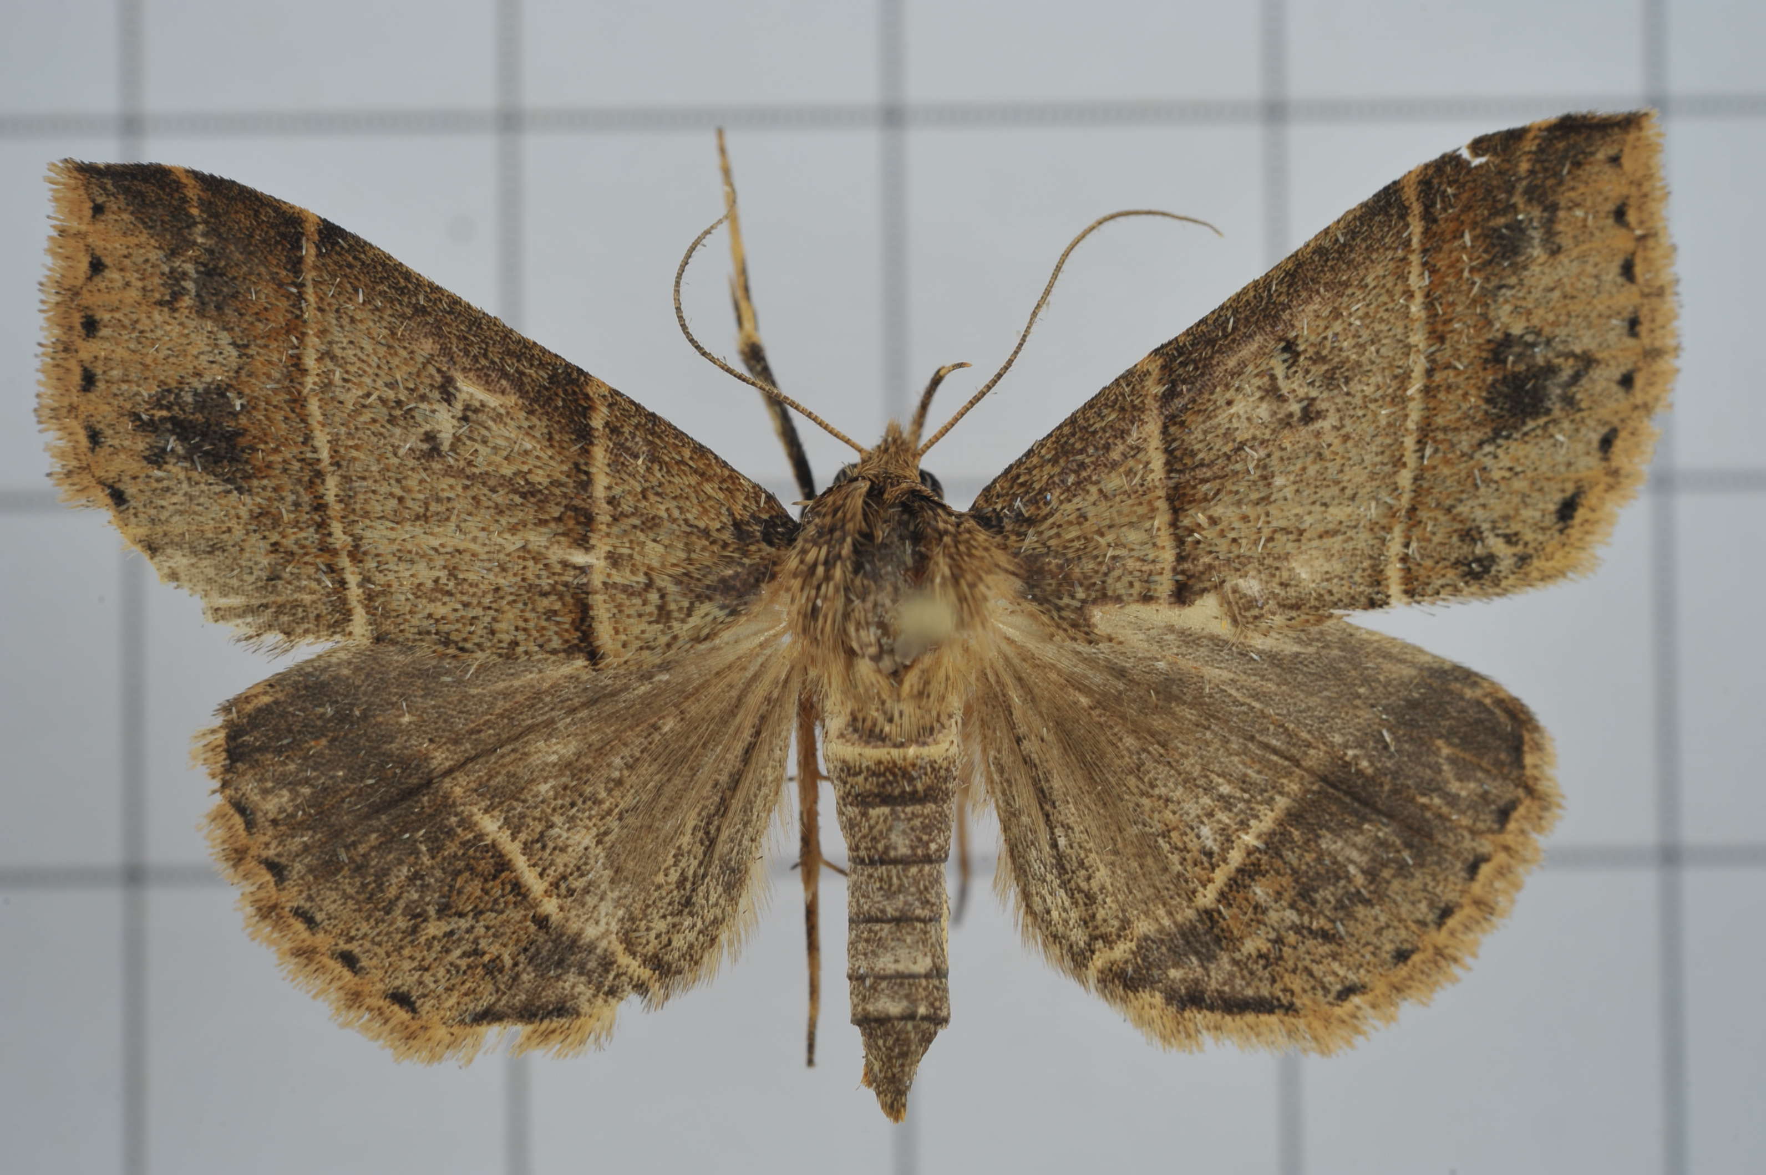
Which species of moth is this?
Bertula parallela
